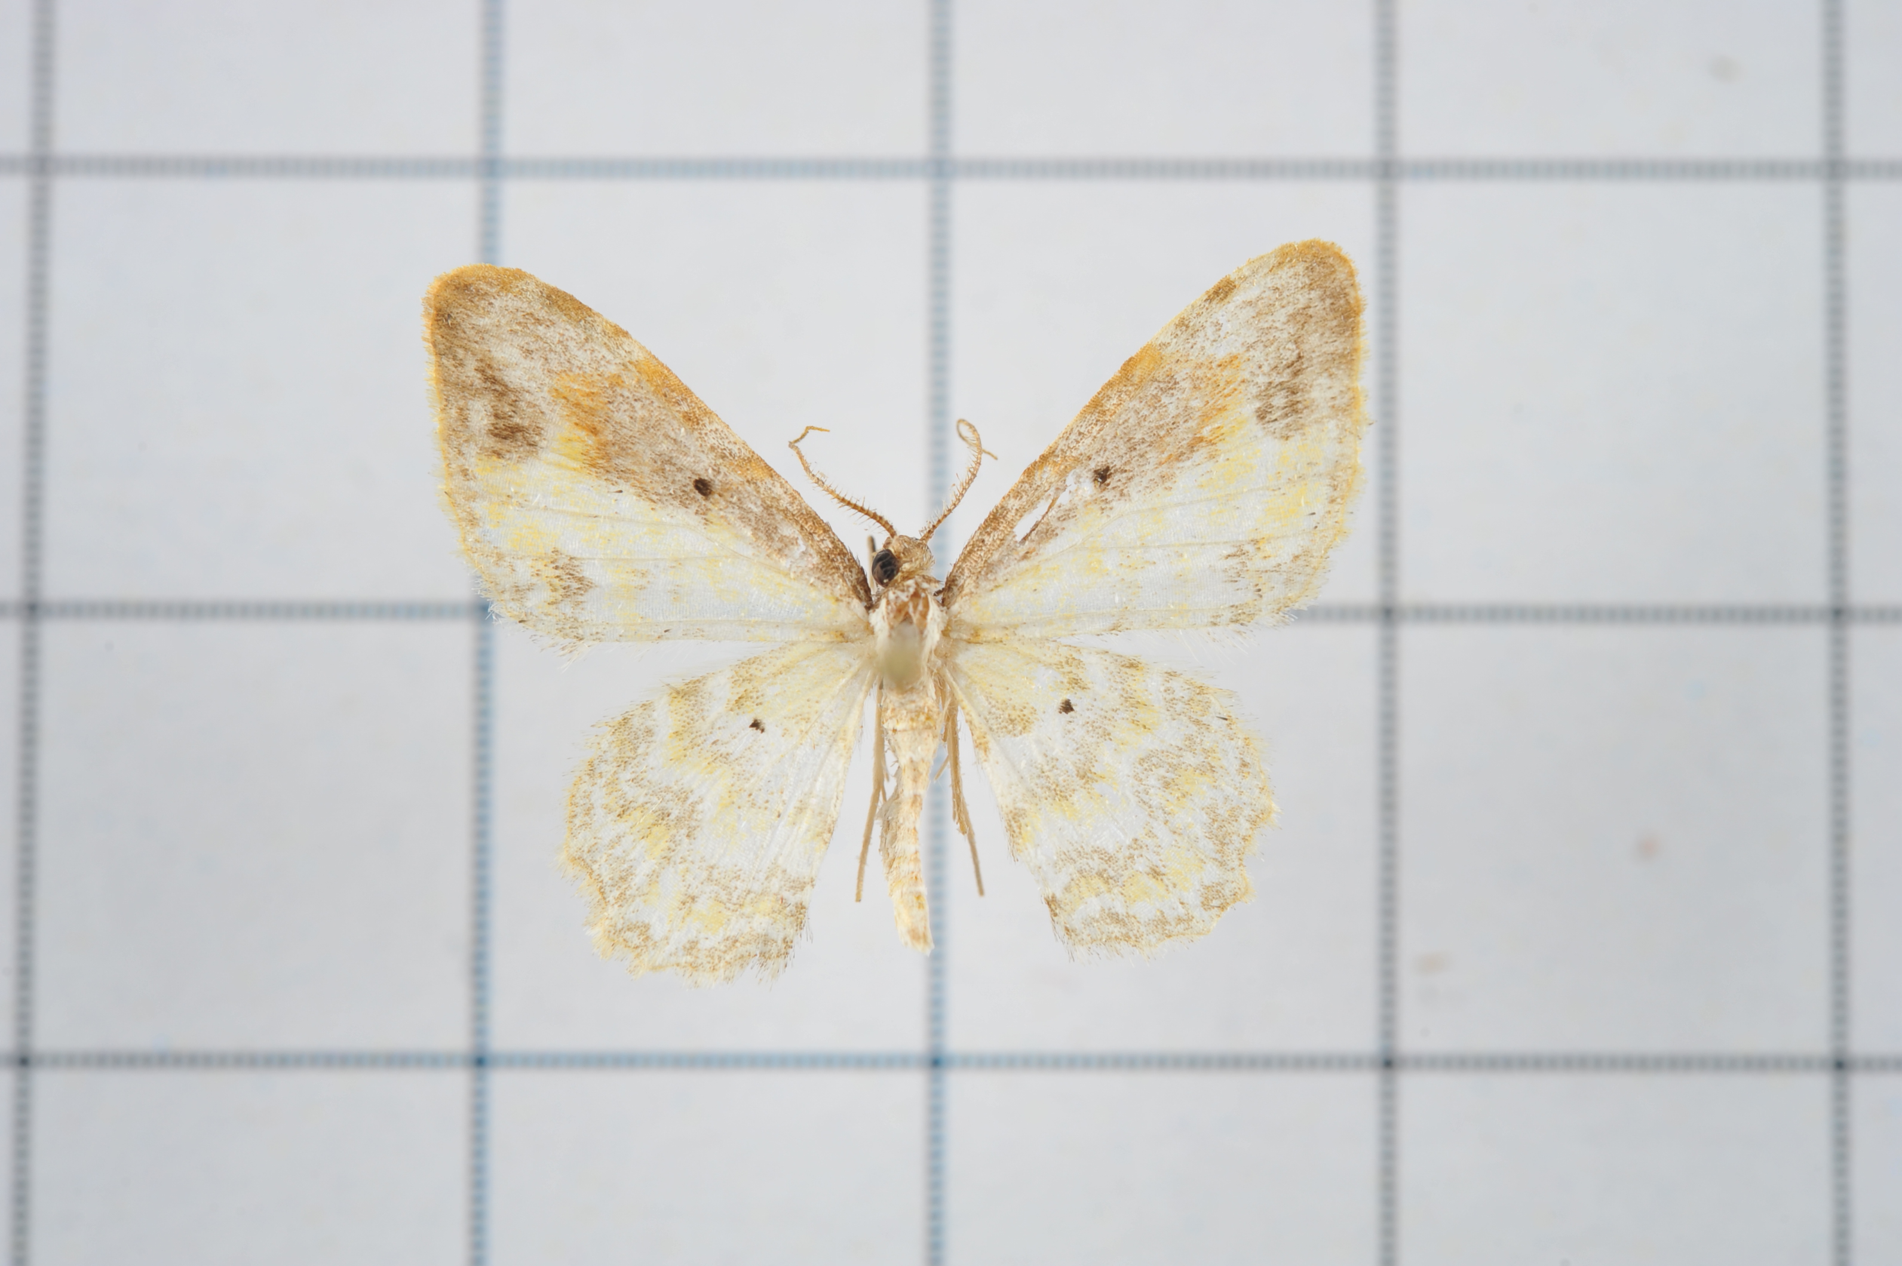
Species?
Acolutha pictaria imbecilla
